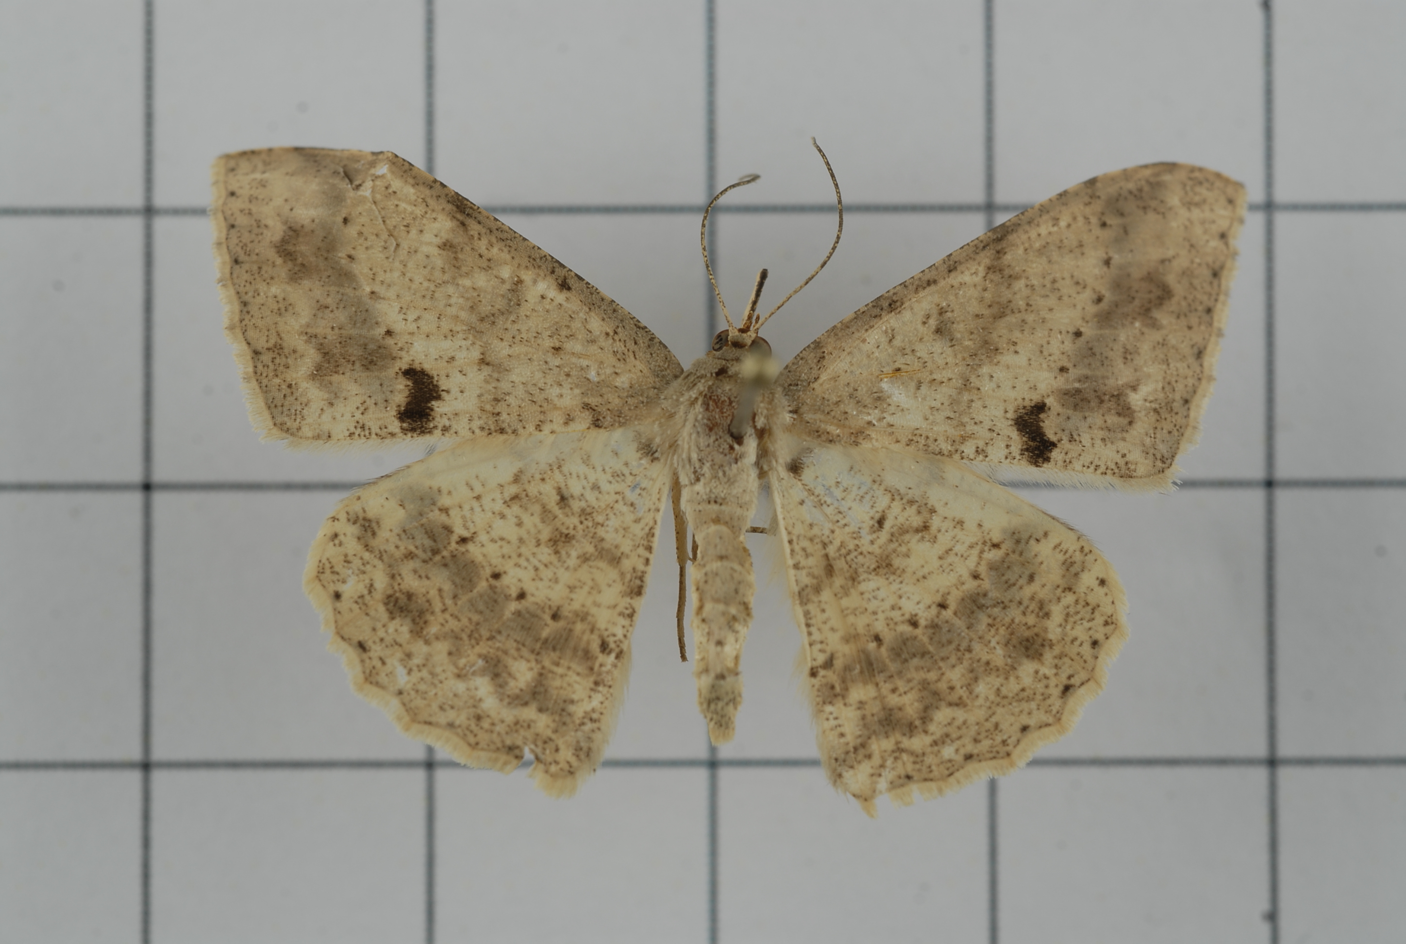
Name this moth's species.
Luxiaria mitorrhaphes
